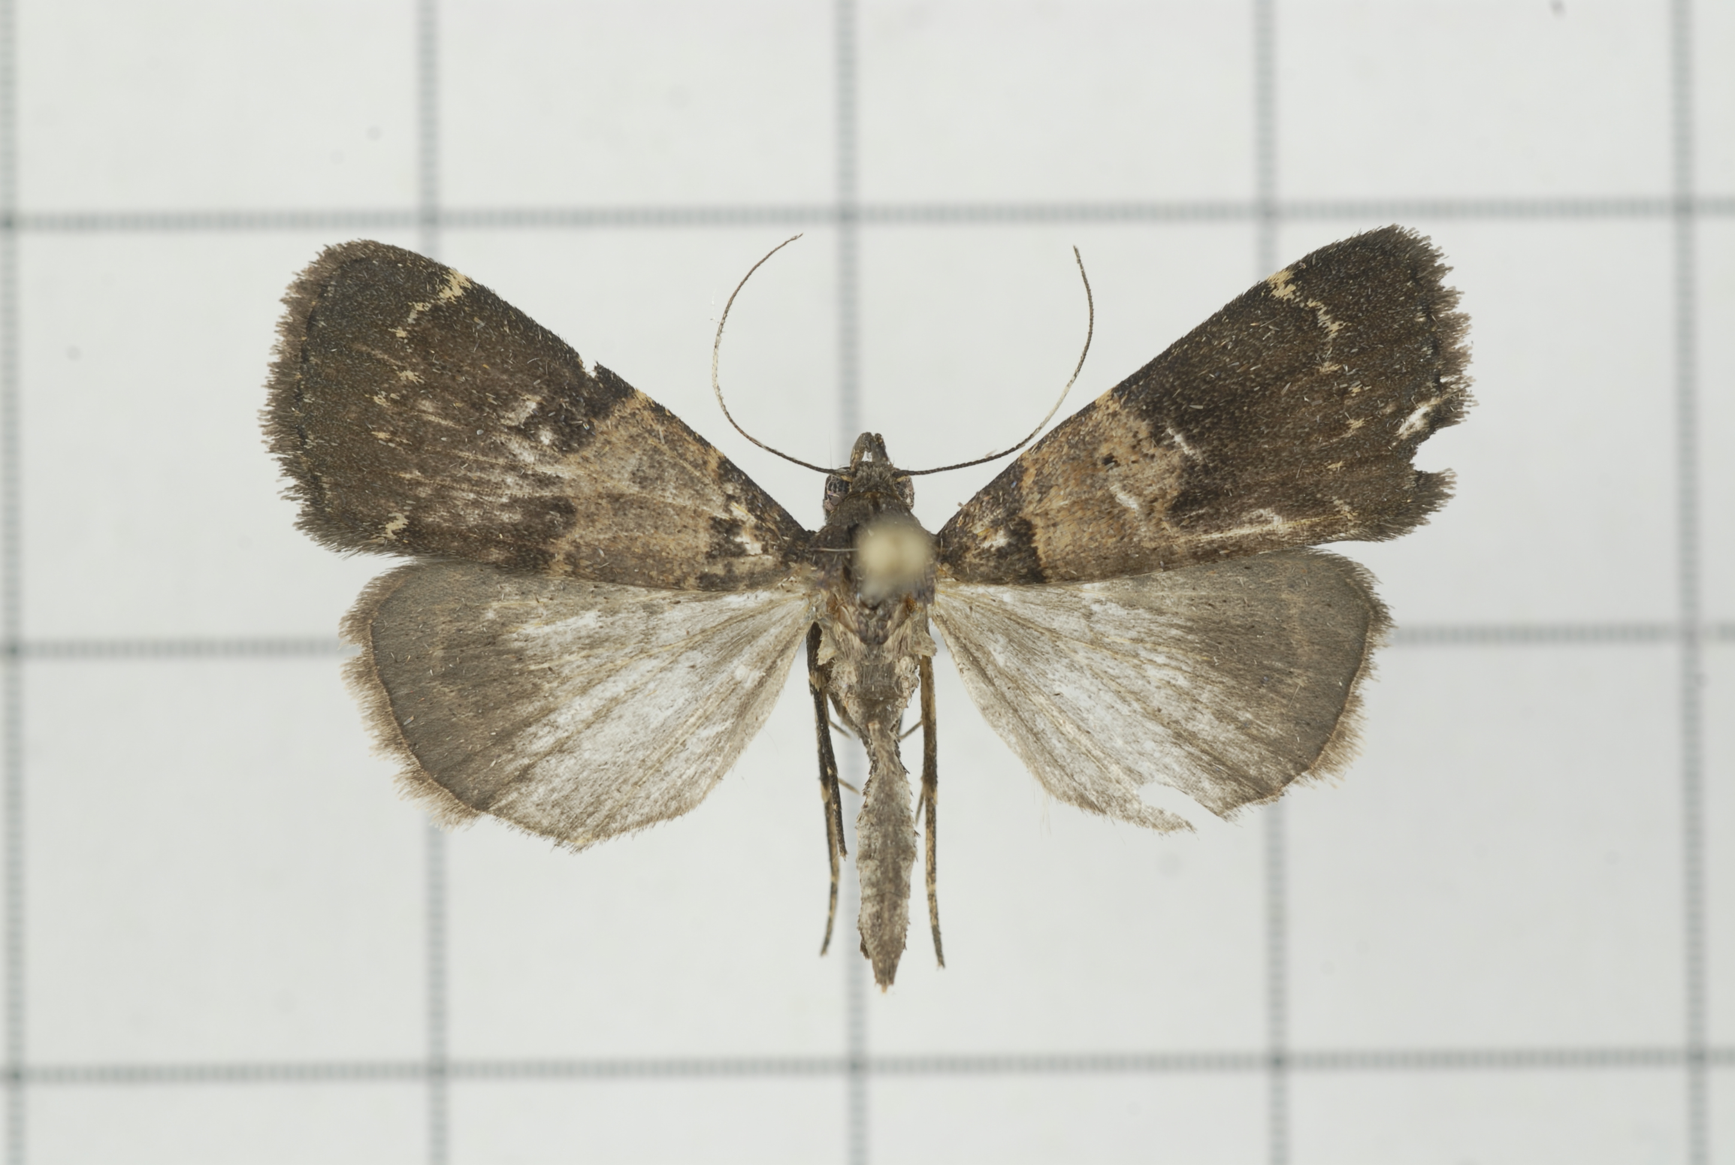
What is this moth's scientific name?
Hydrillodes nilgirialis
